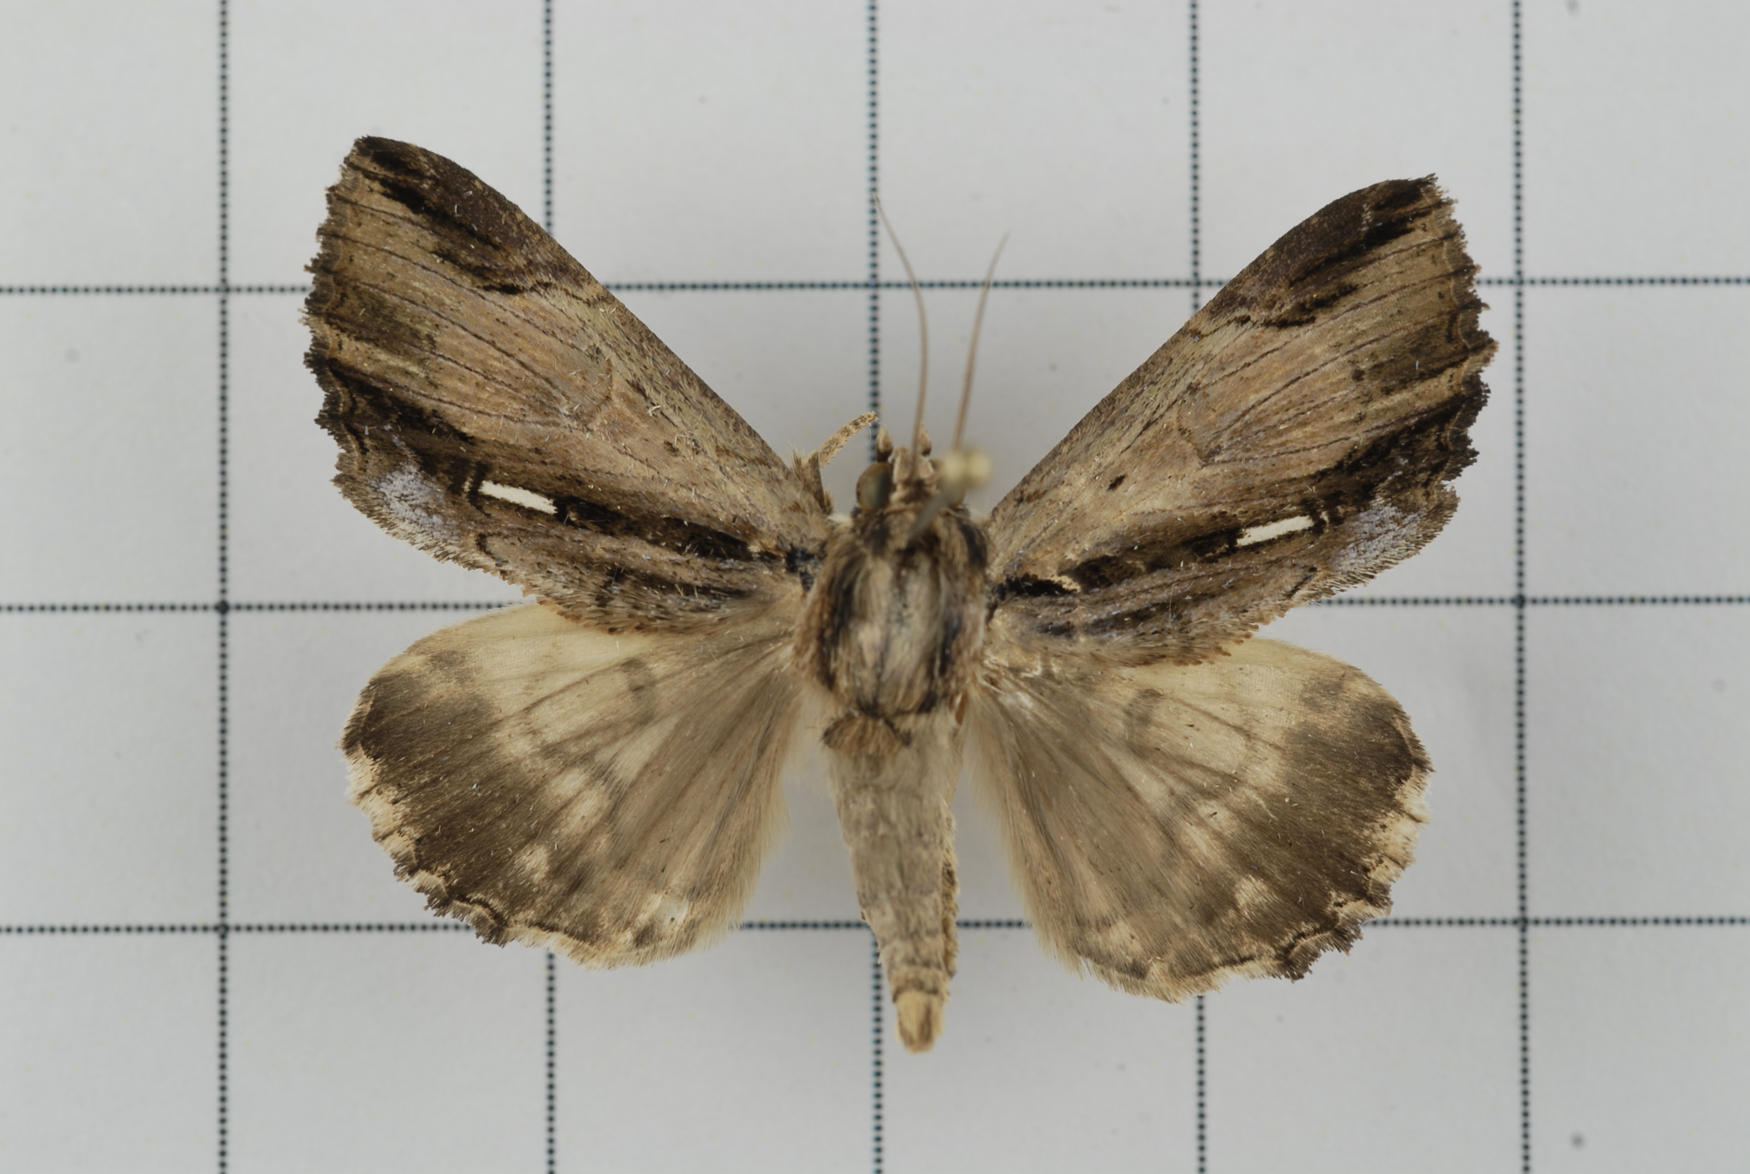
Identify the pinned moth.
Ercheia niveostrigata
